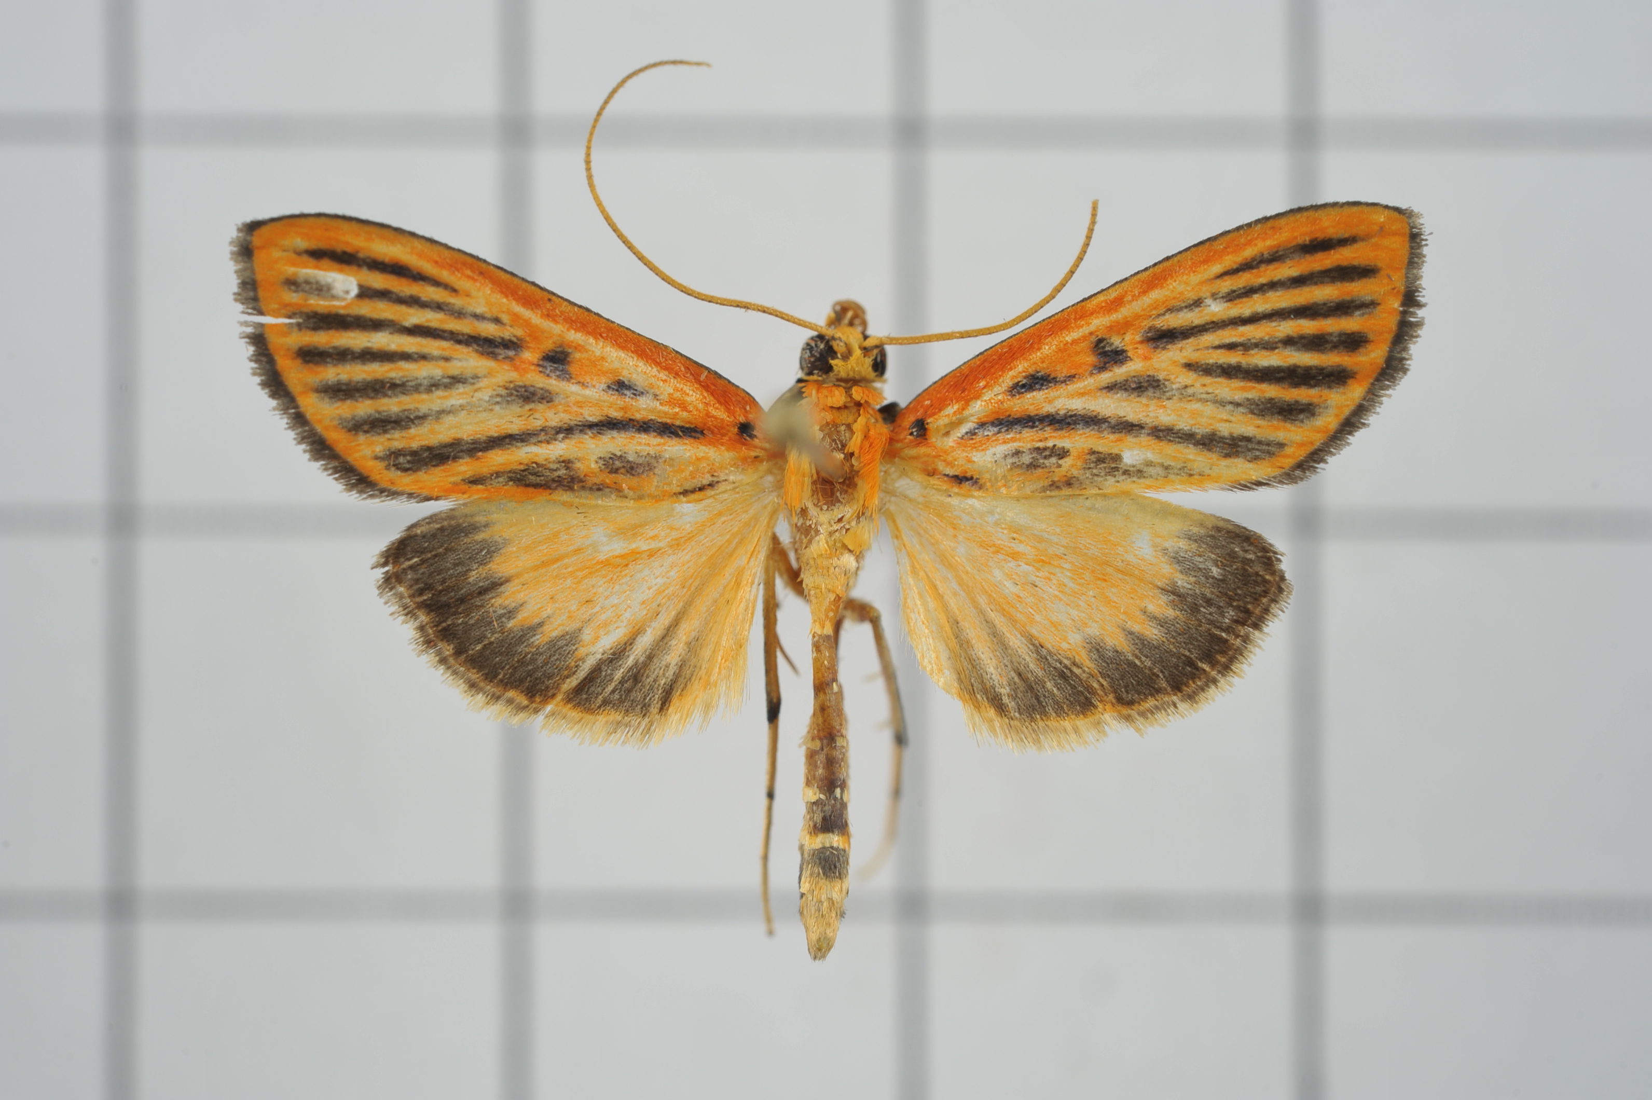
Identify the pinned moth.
Tyspanodes striata
